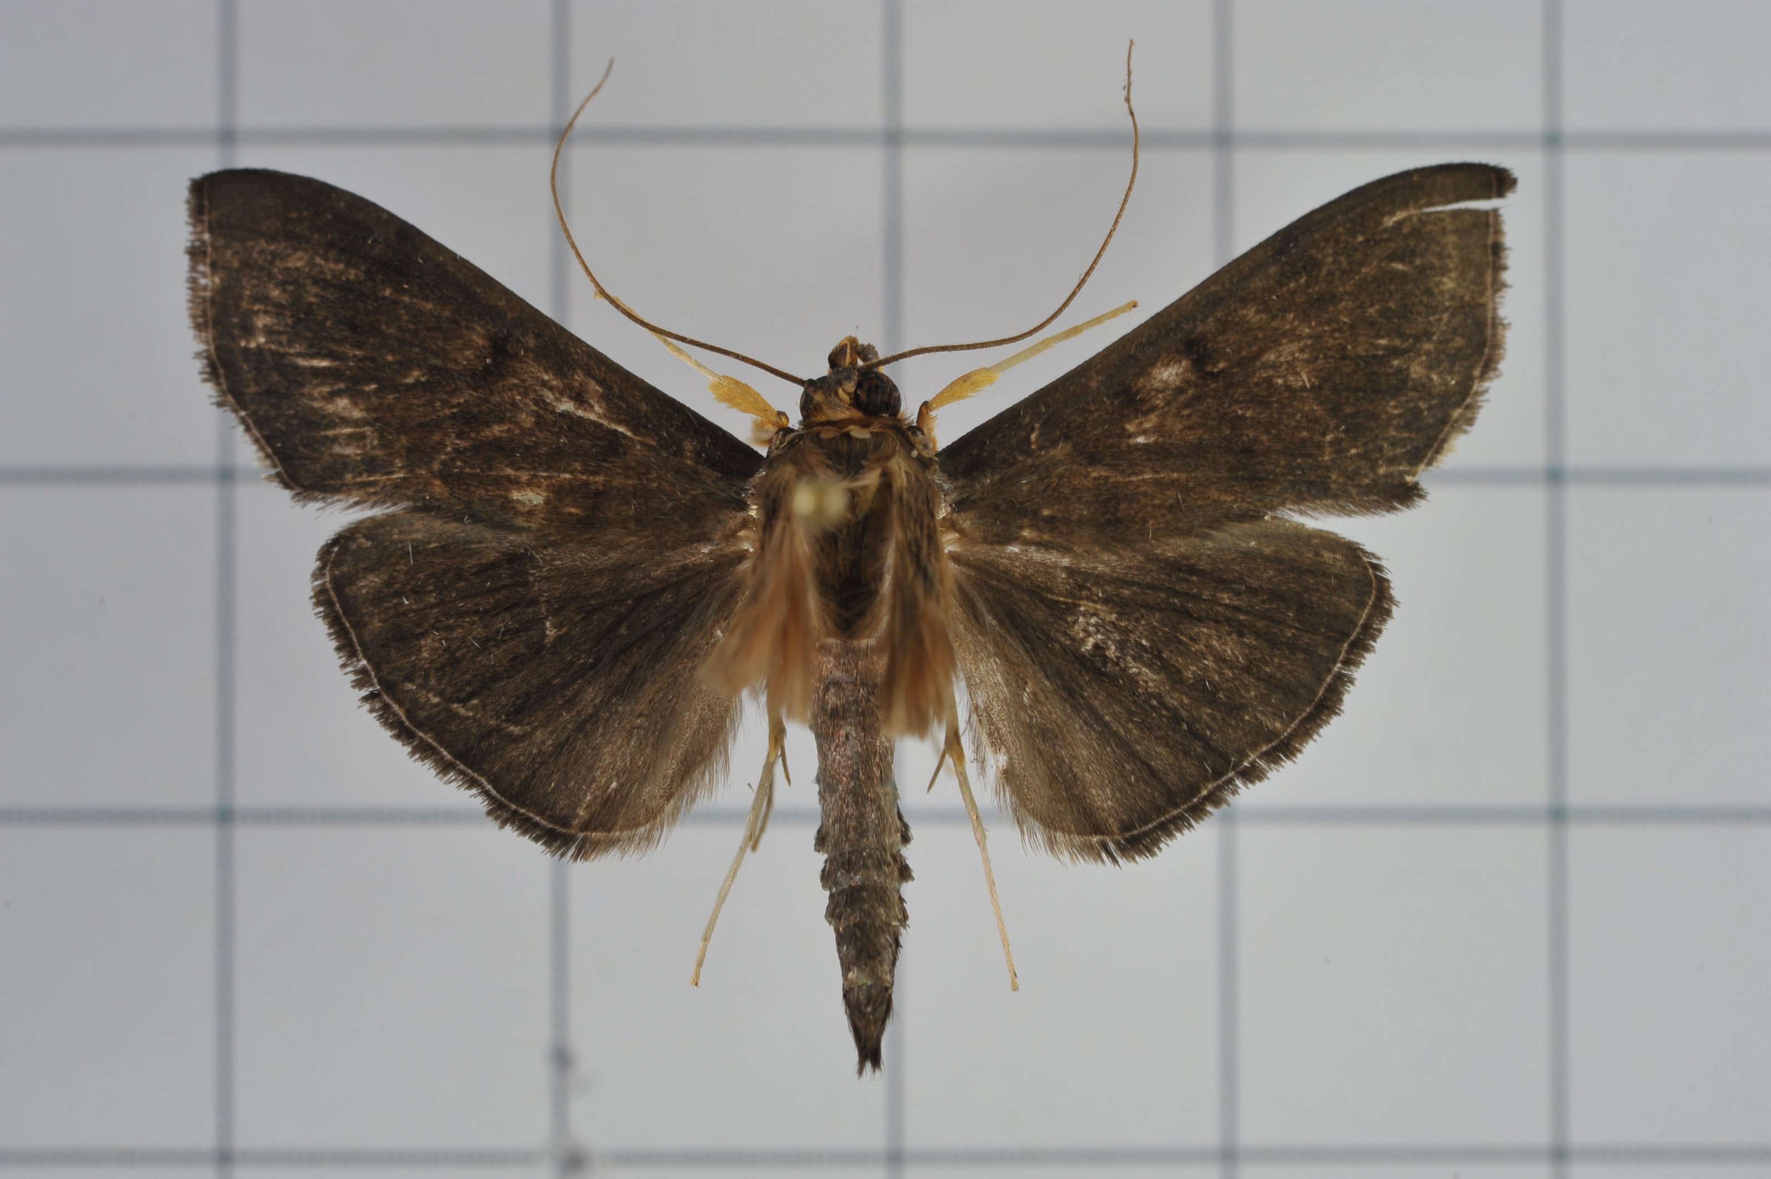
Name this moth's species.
Omiodes noctescens
